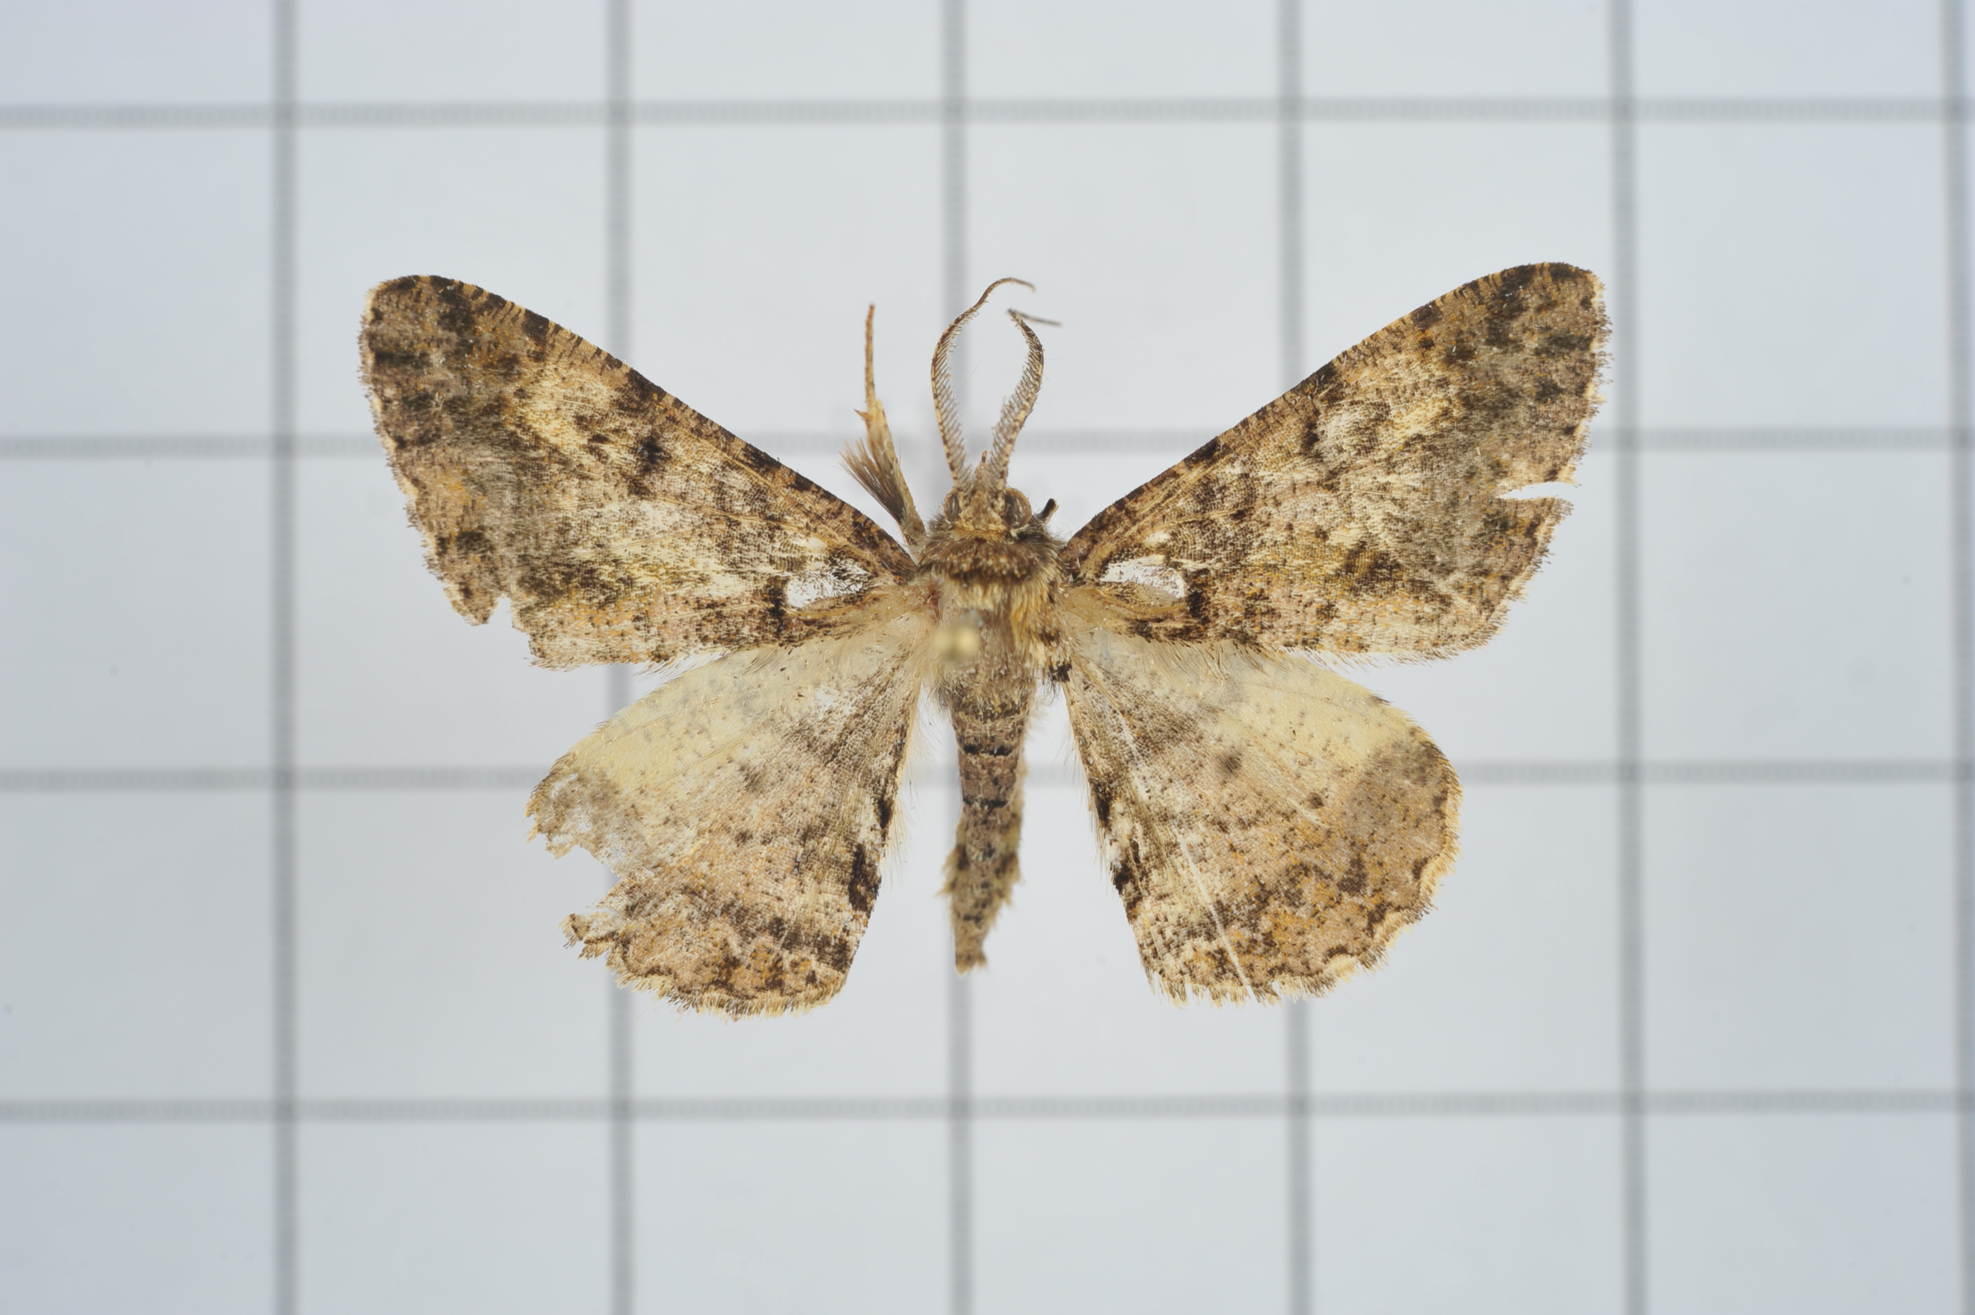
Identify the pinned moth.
Alcis taiwanovariegata
